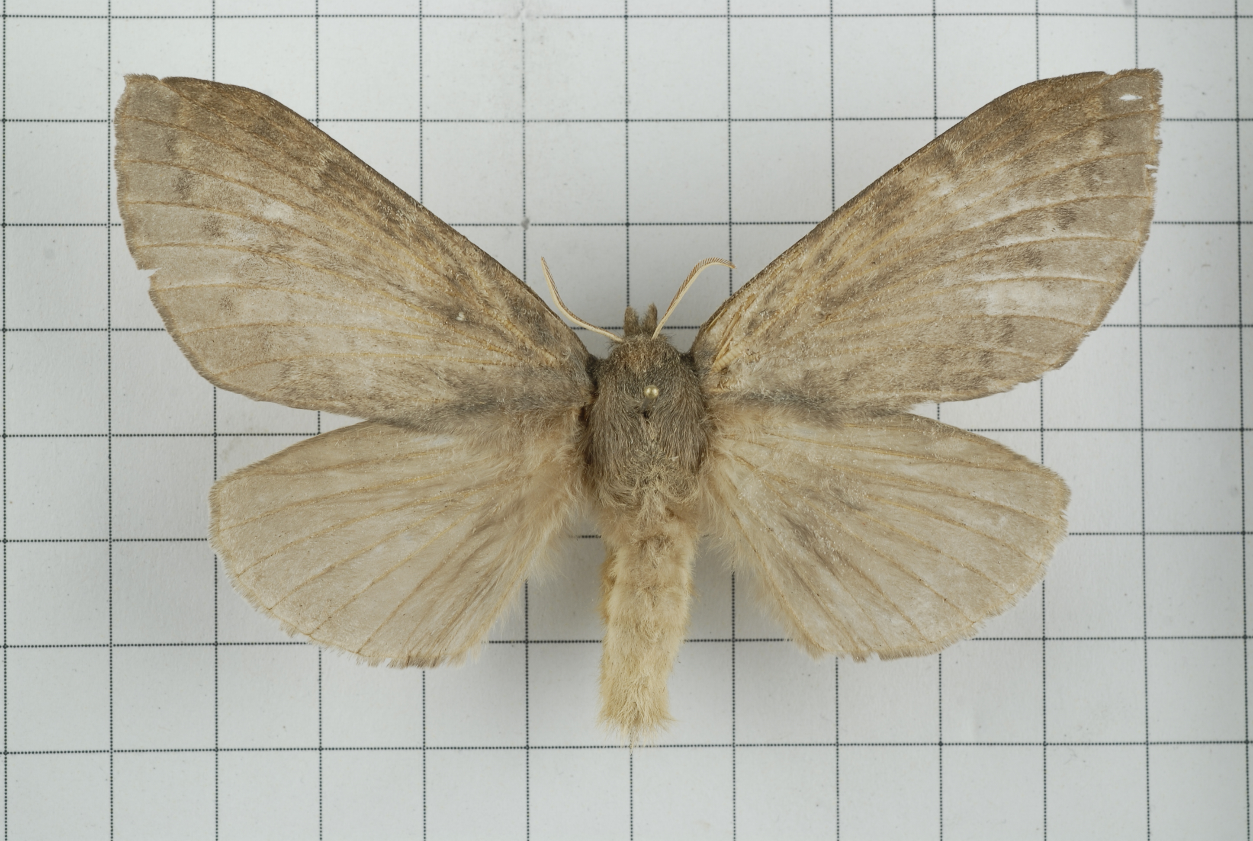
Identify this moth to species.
Kunugia undans metanastroides
